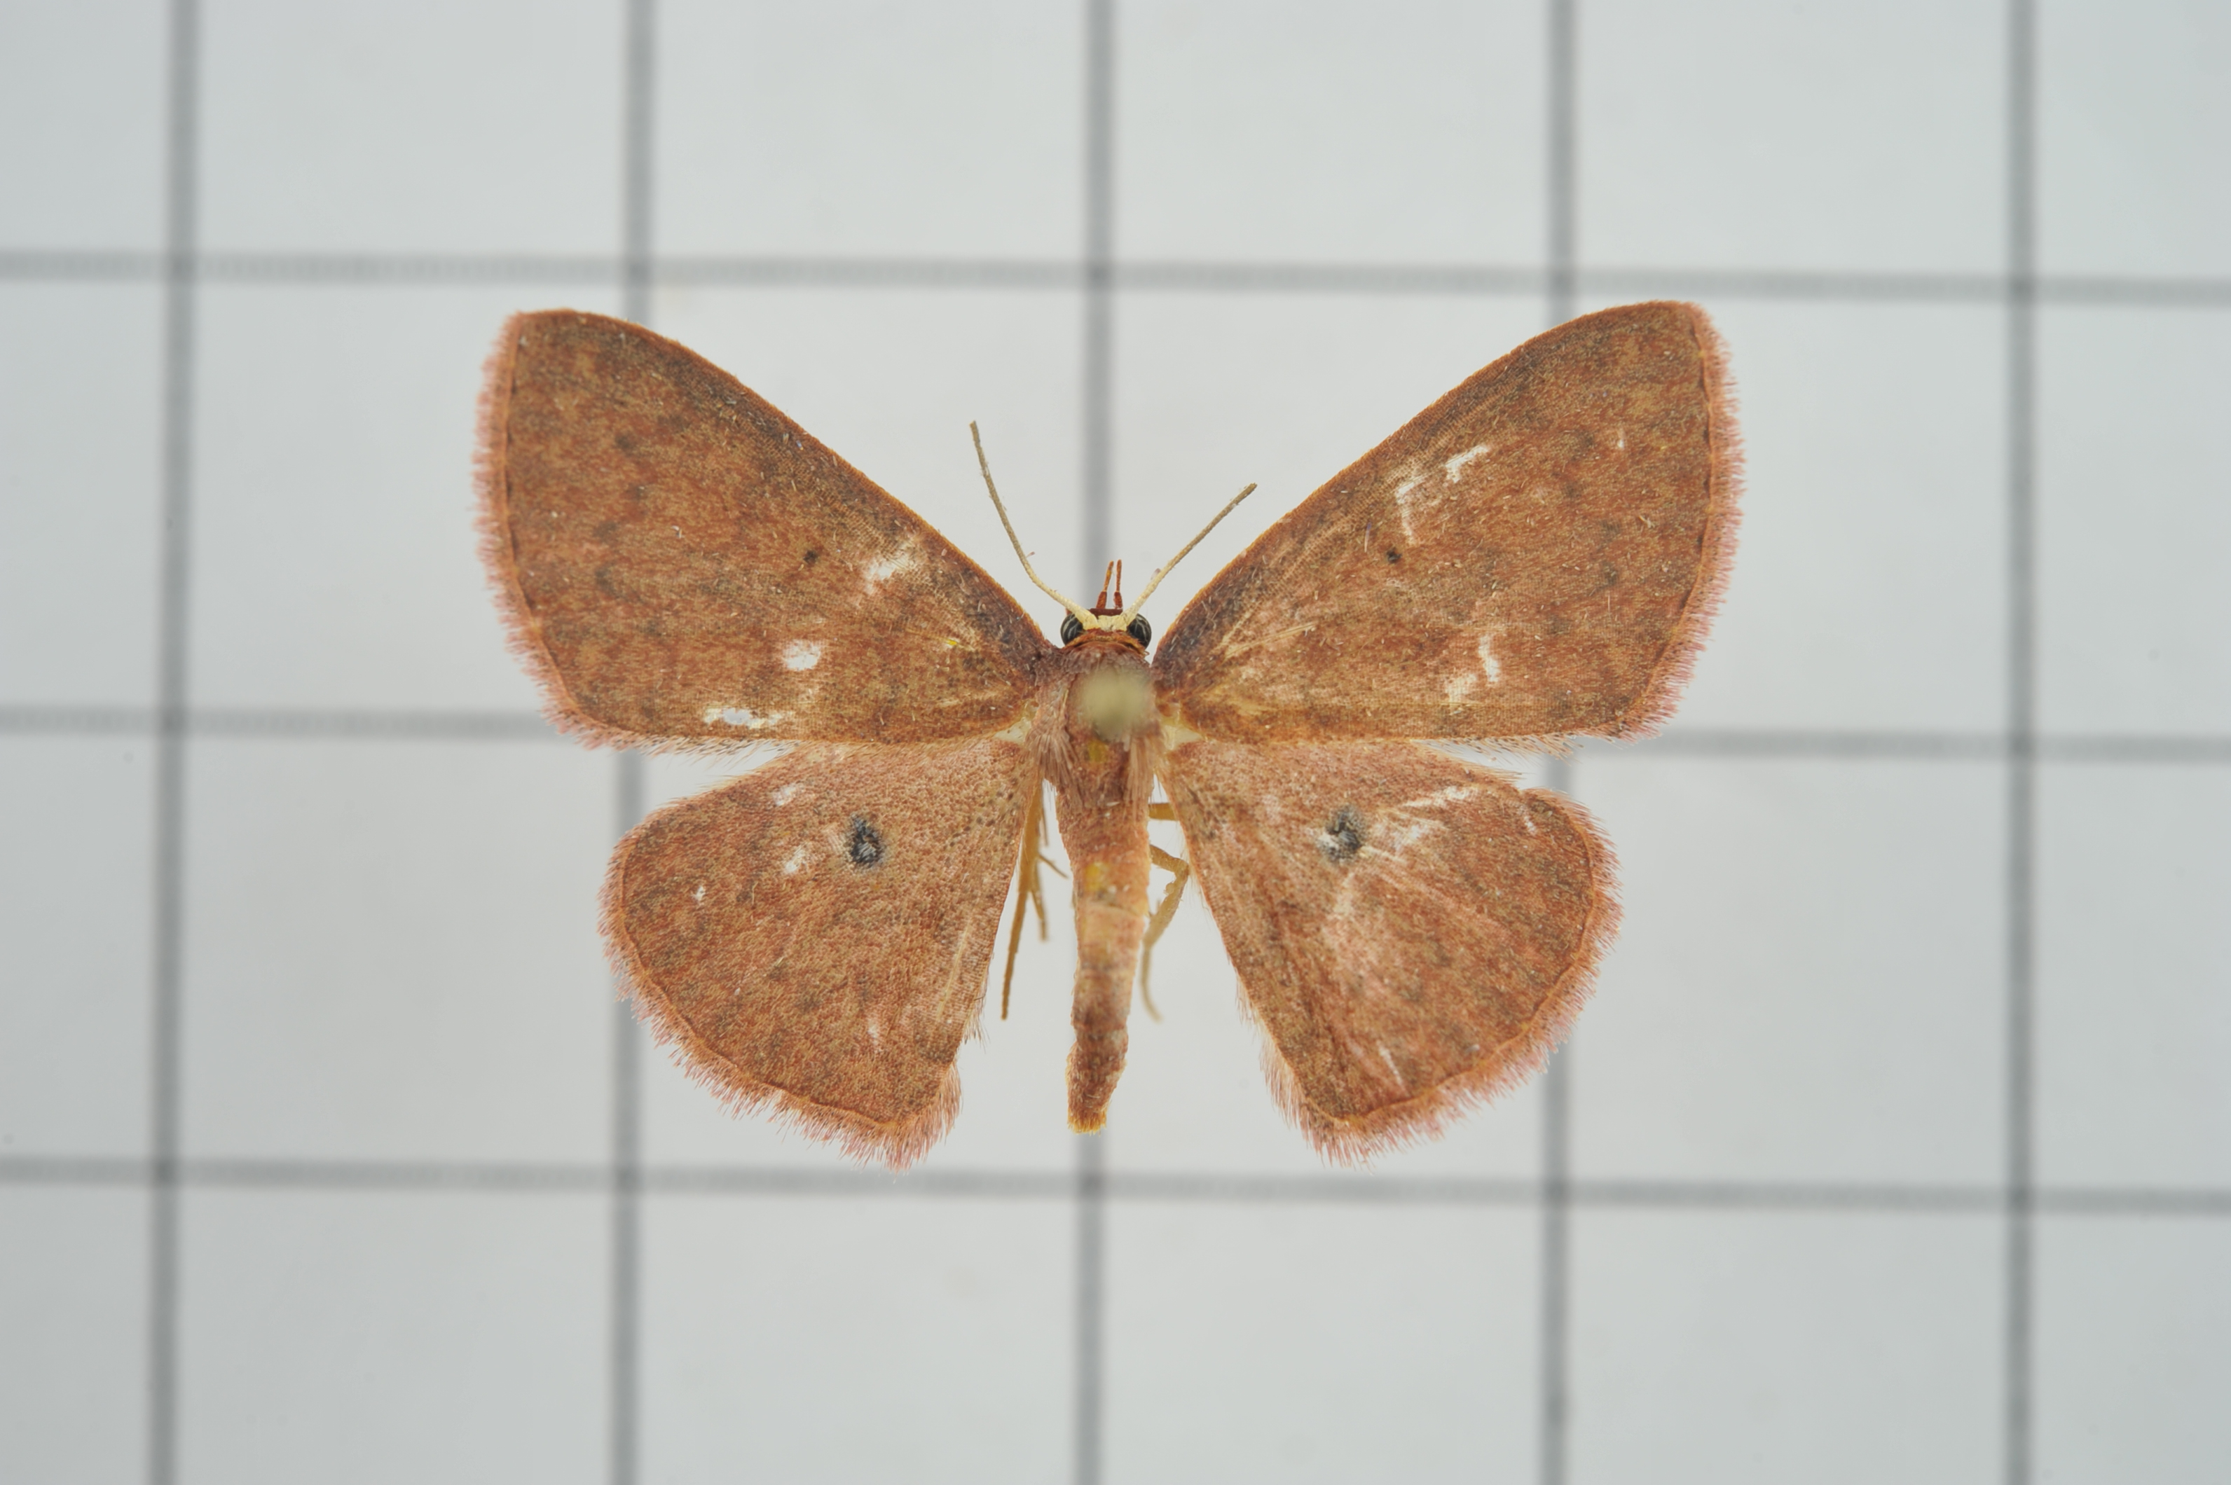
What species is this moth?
Organopoda carnearia carnearia
